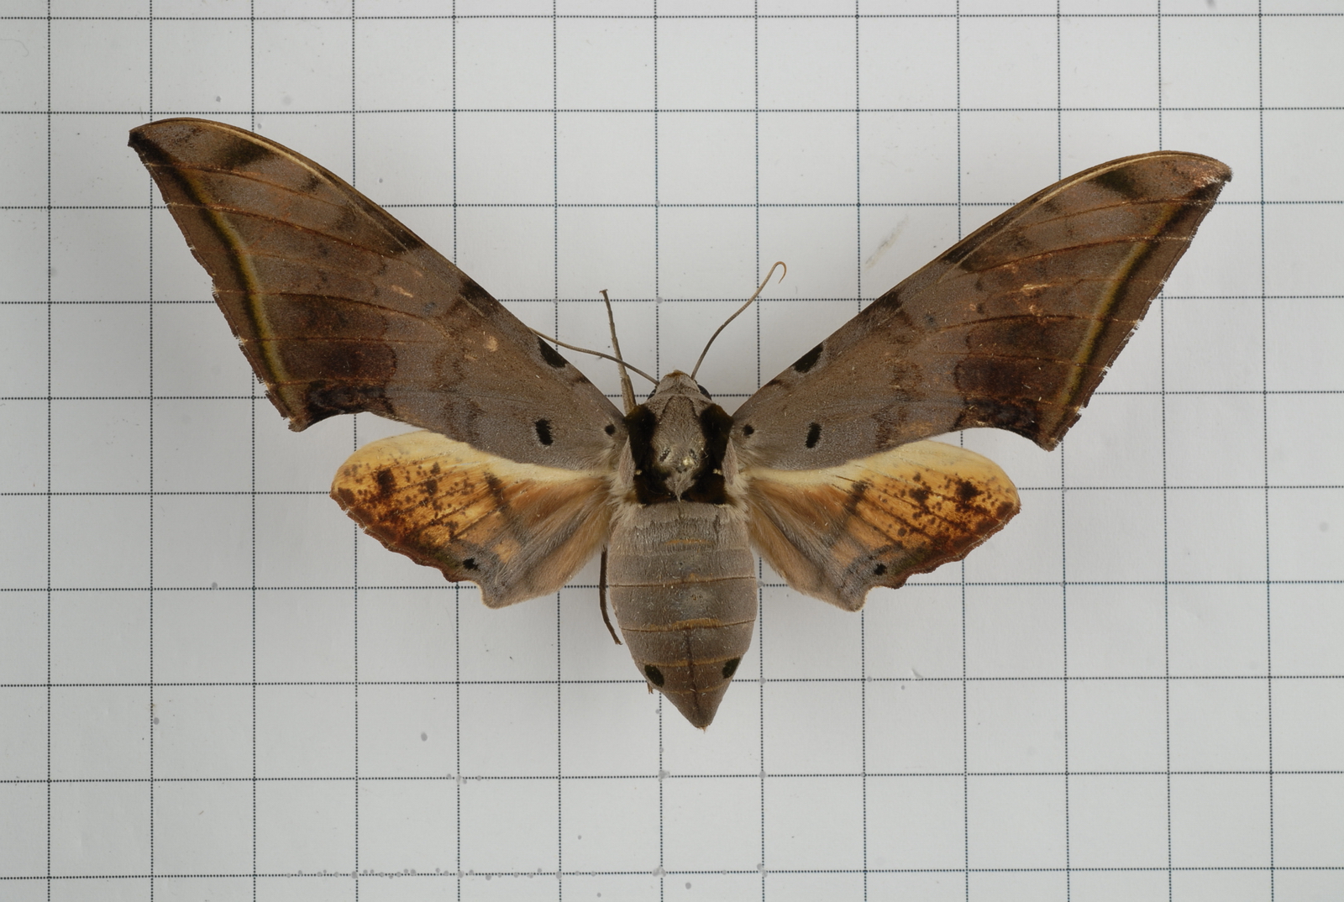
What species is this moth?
Ambulyx sericeipennis
